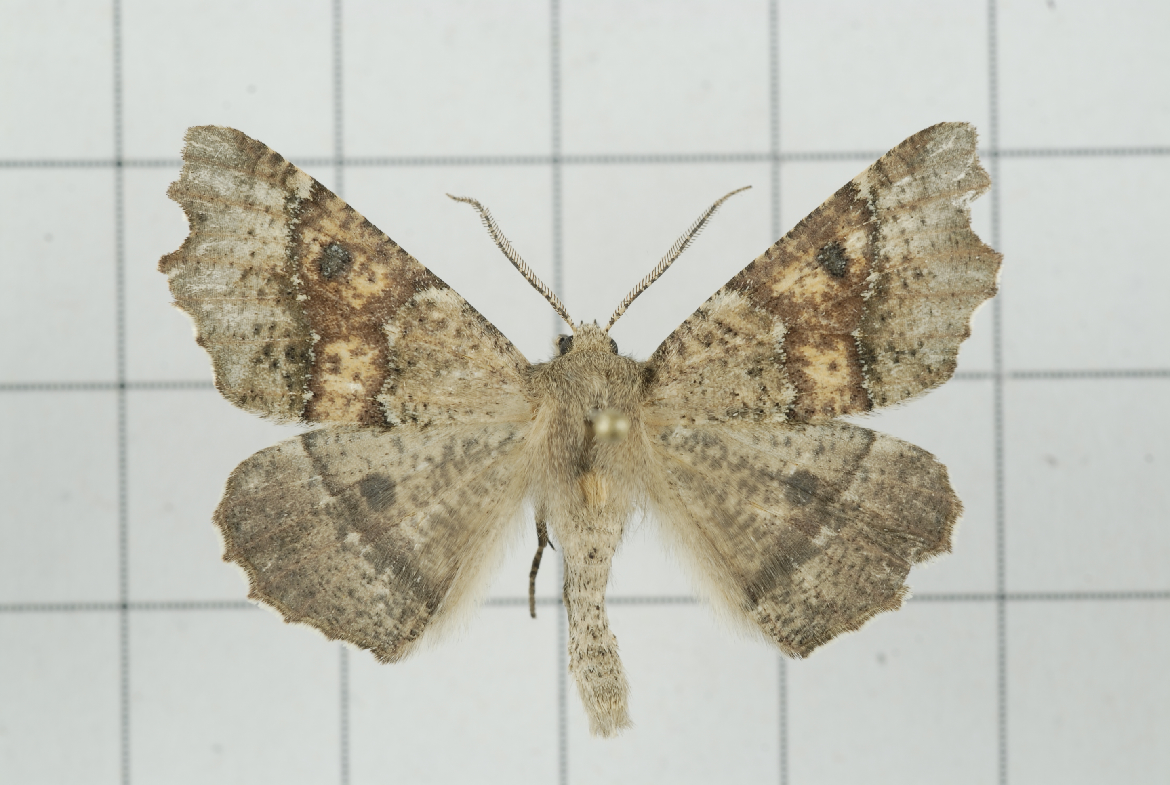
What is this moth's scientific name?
Odontopera insulata insulata
